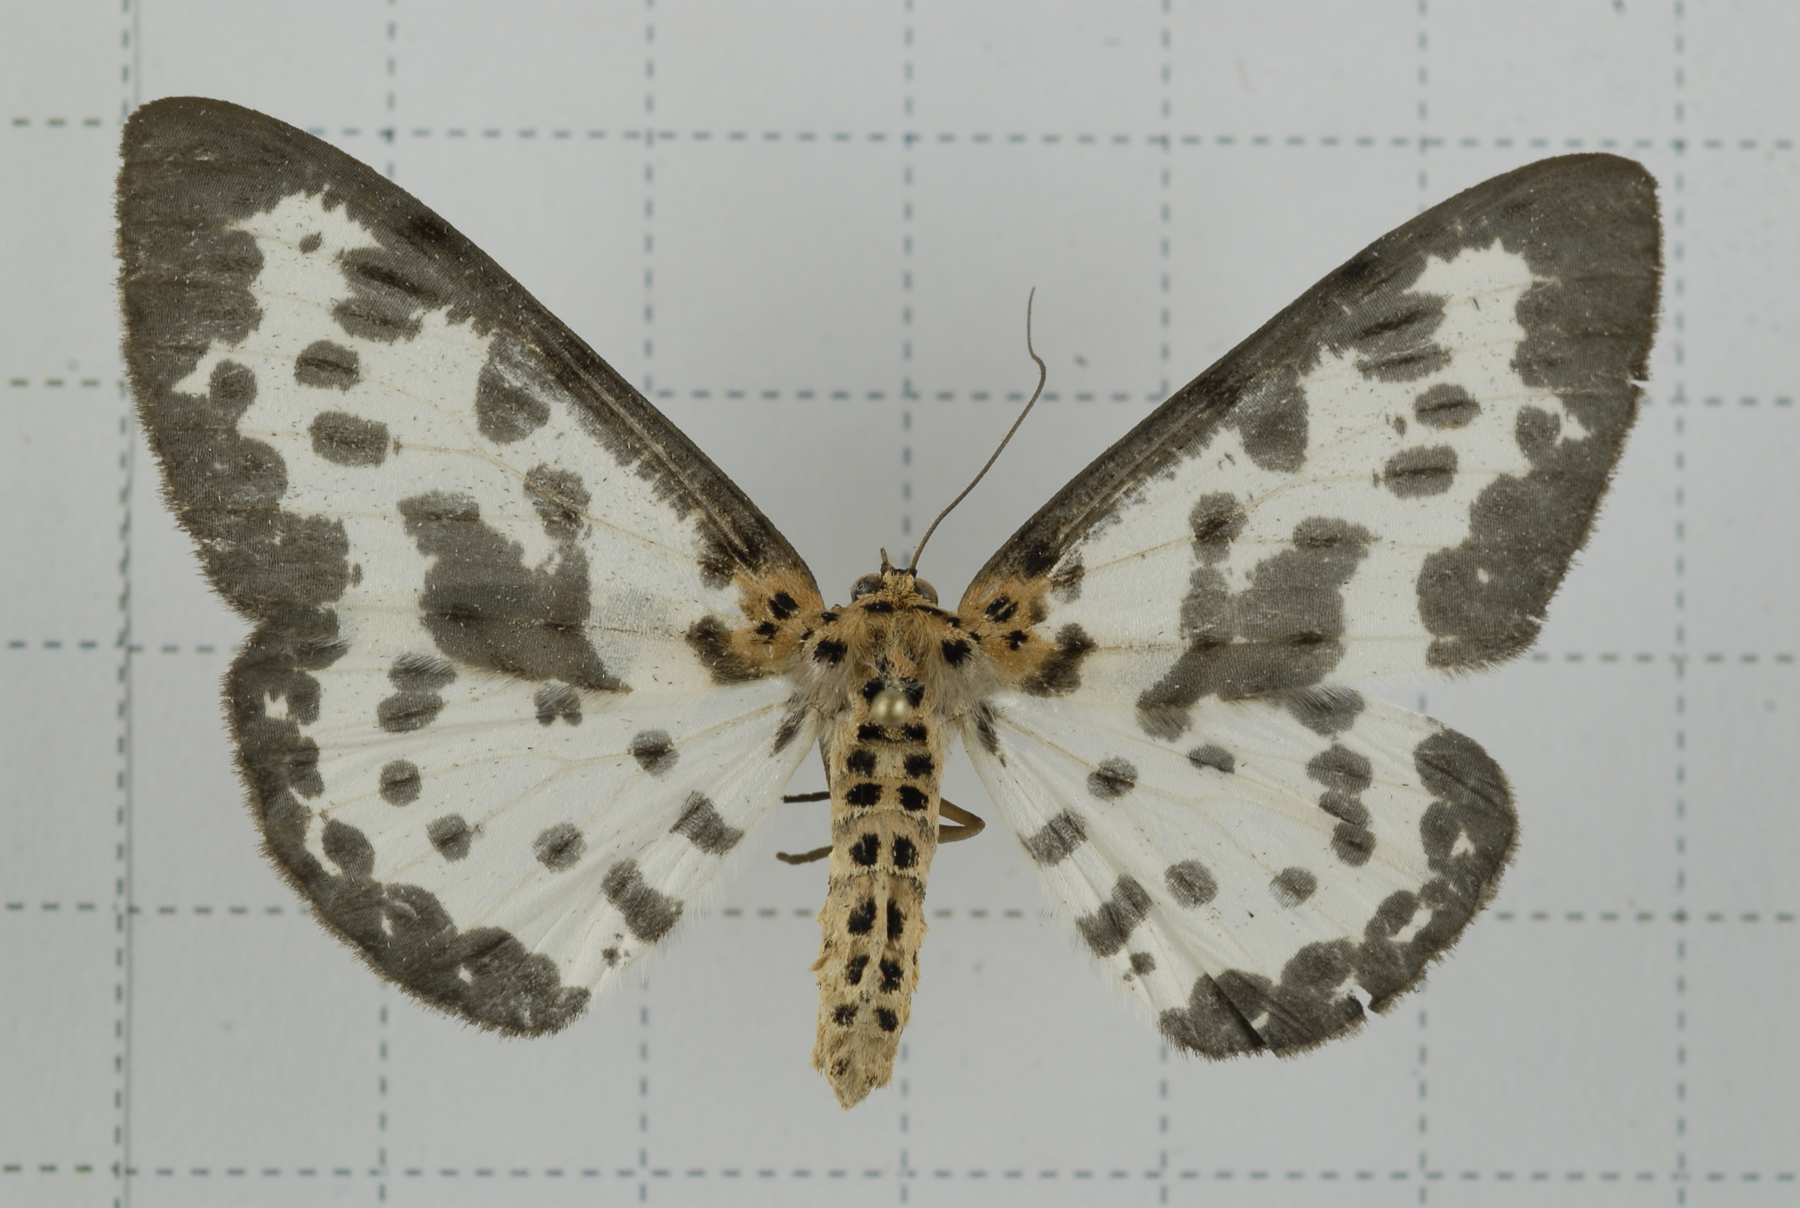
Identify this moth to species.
Percnia longitermen
